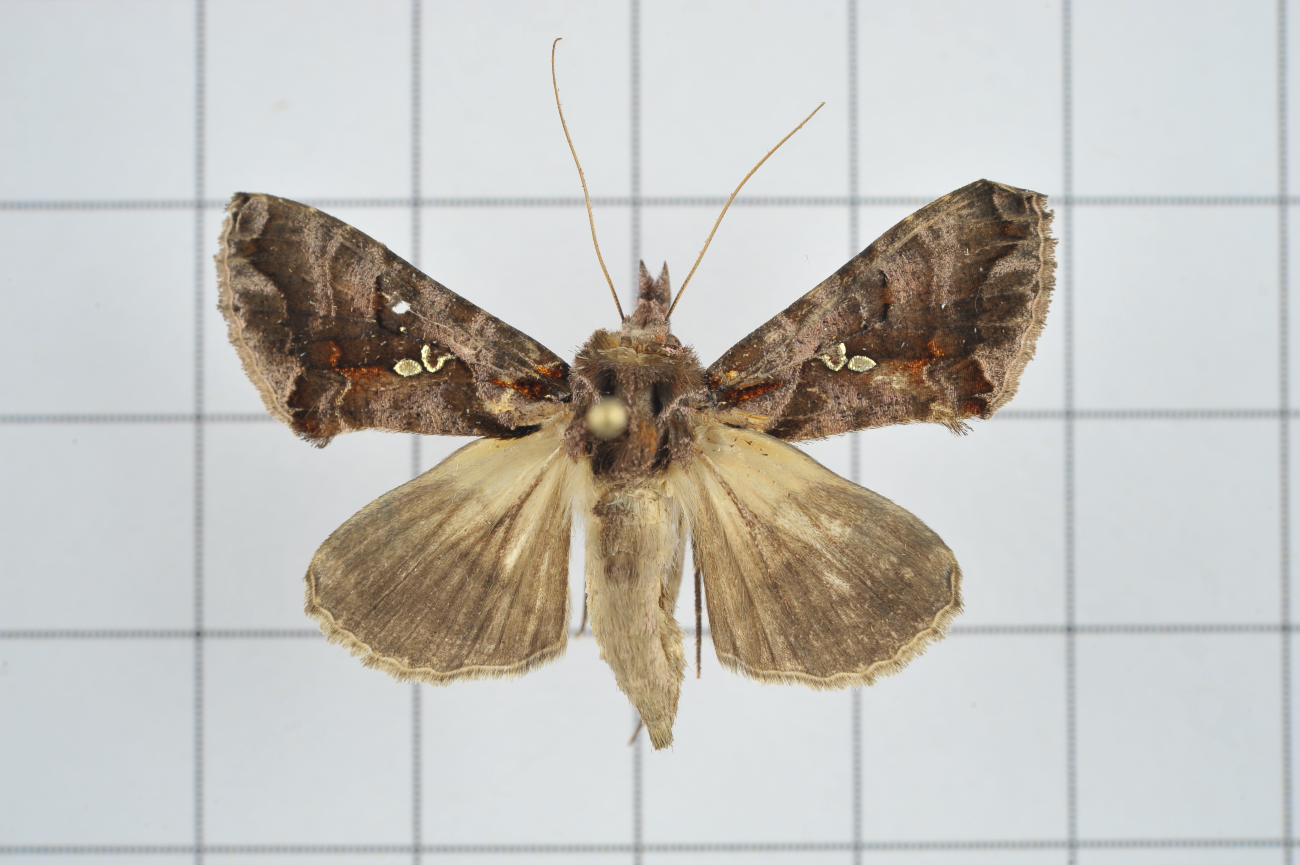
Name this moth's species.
Plusiopalpa adrasta shisa
